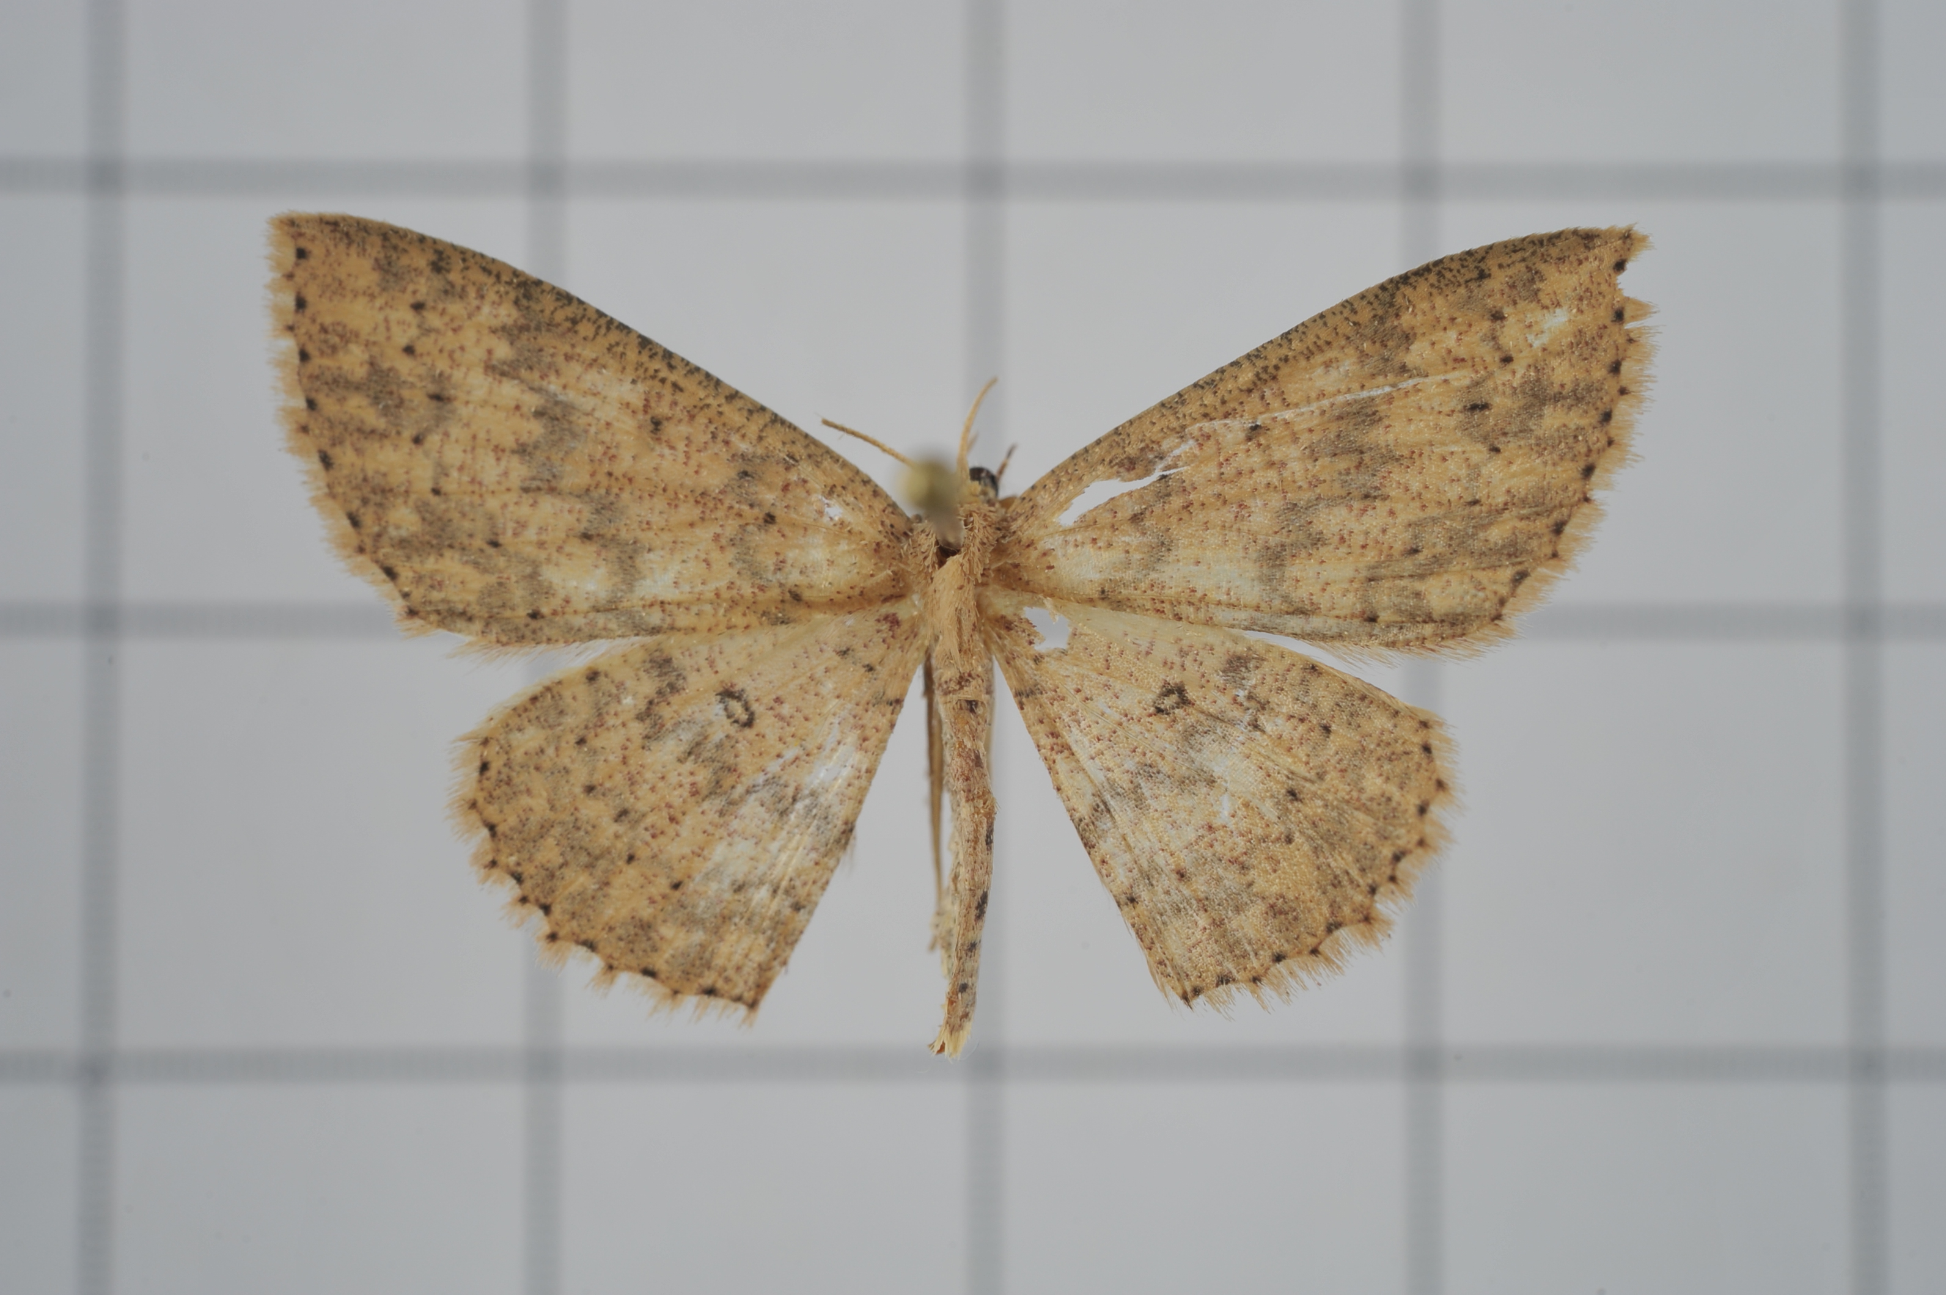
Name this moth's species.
Cyclophora intermixtaria intermixtaria
